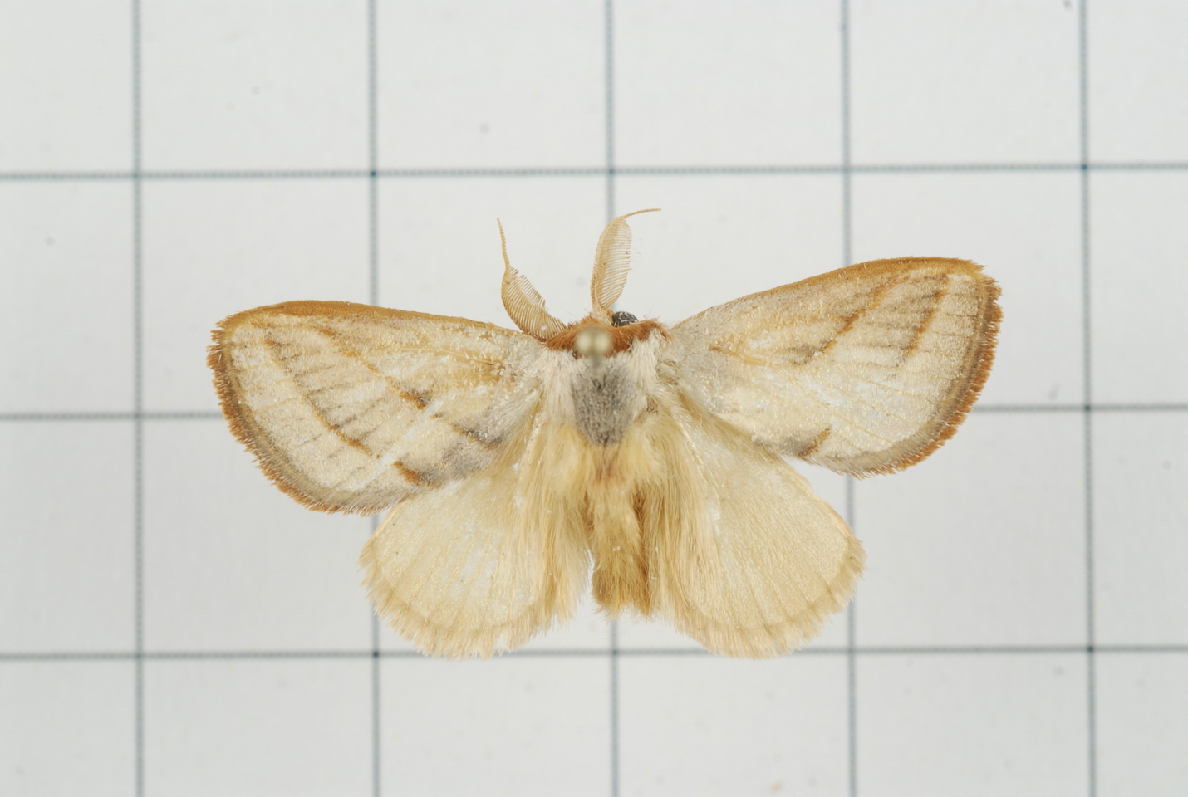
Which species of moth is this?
Cania heppneri
